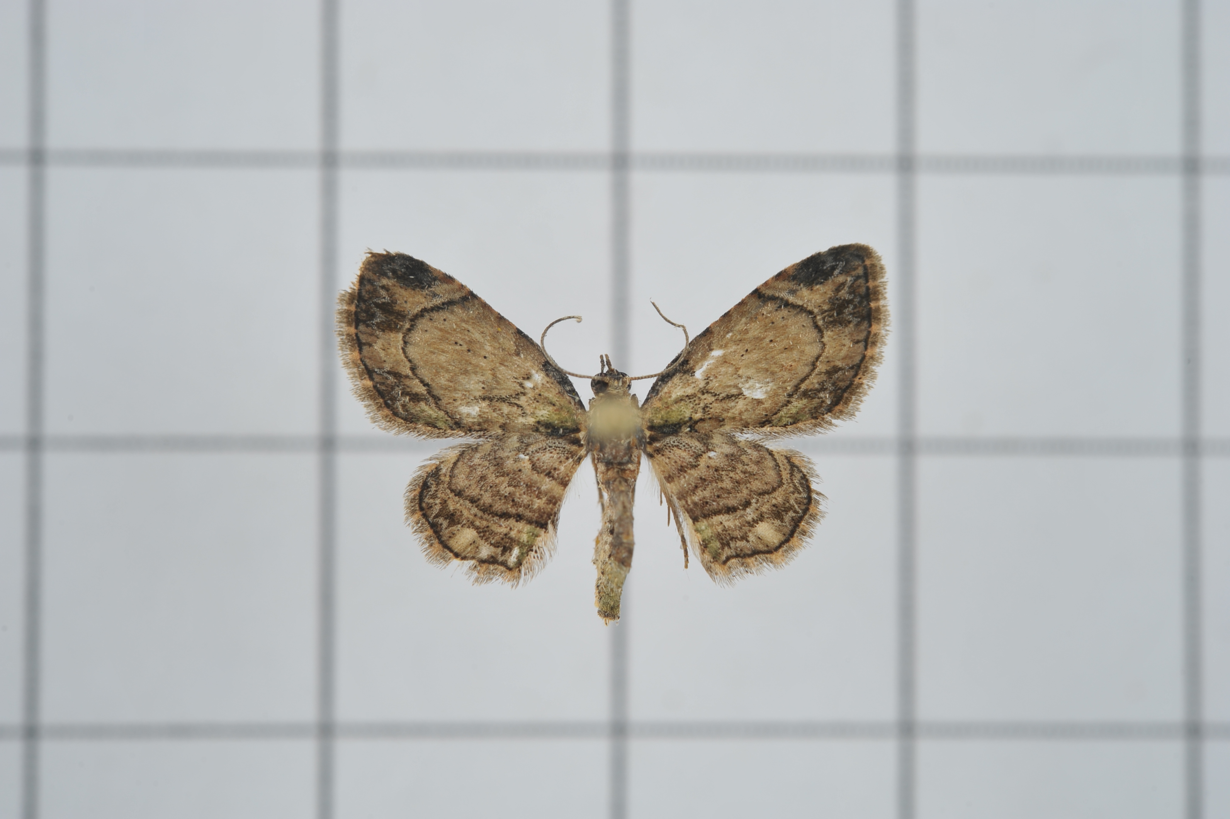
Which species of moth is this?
Axinoptera anticostalis
